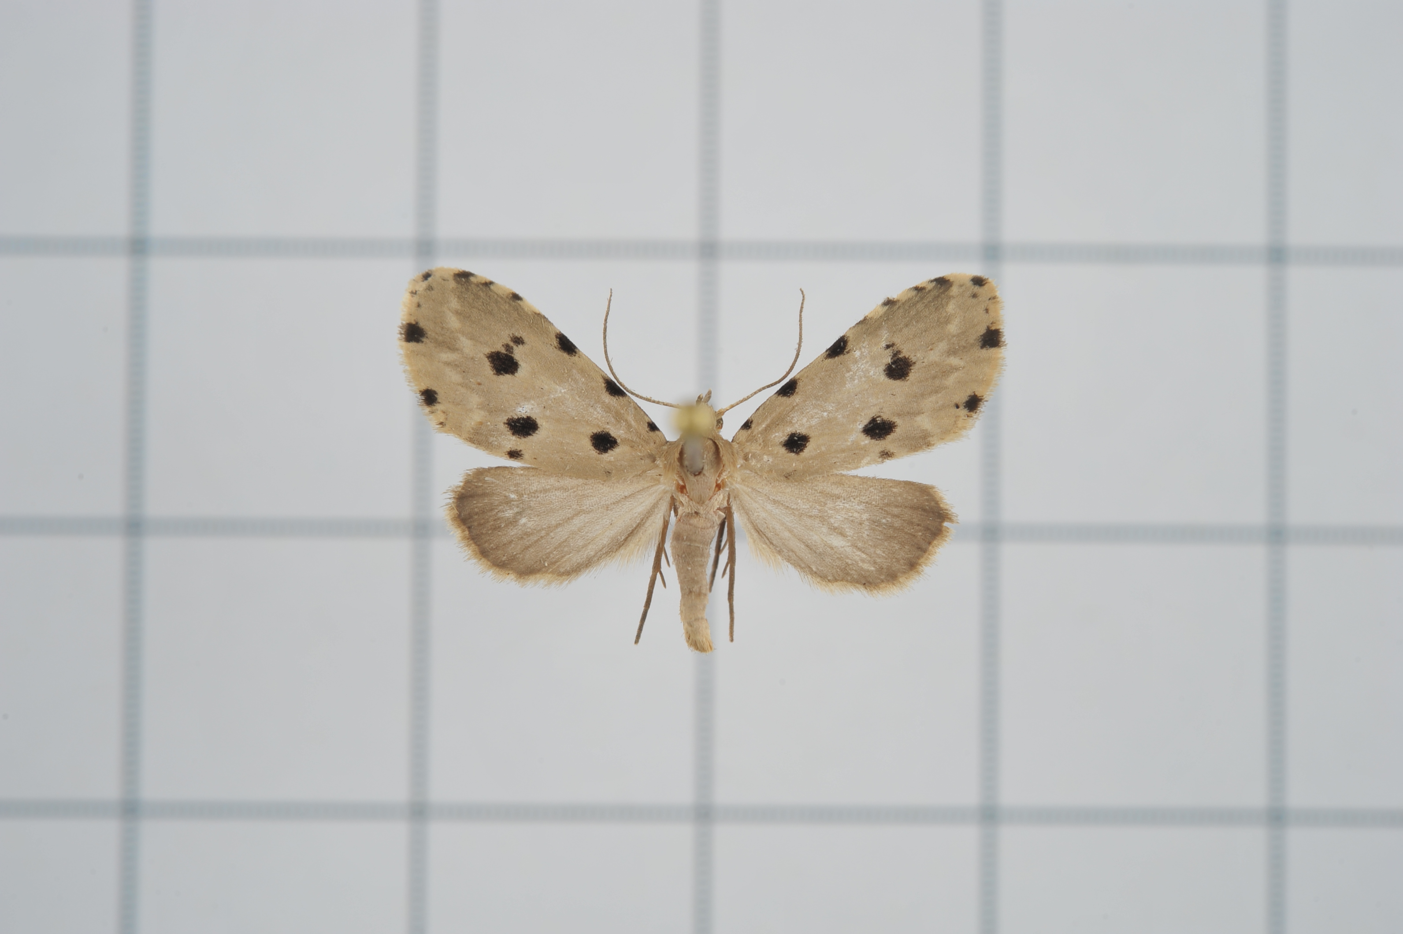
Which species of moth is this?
Metaemene atrigutta
